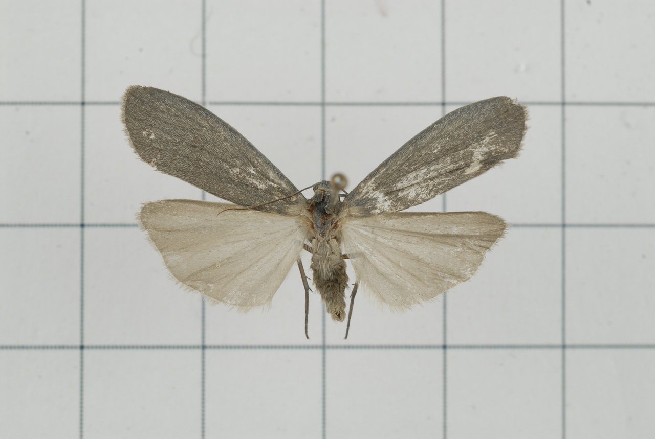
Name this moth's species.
Eilema pulverea
